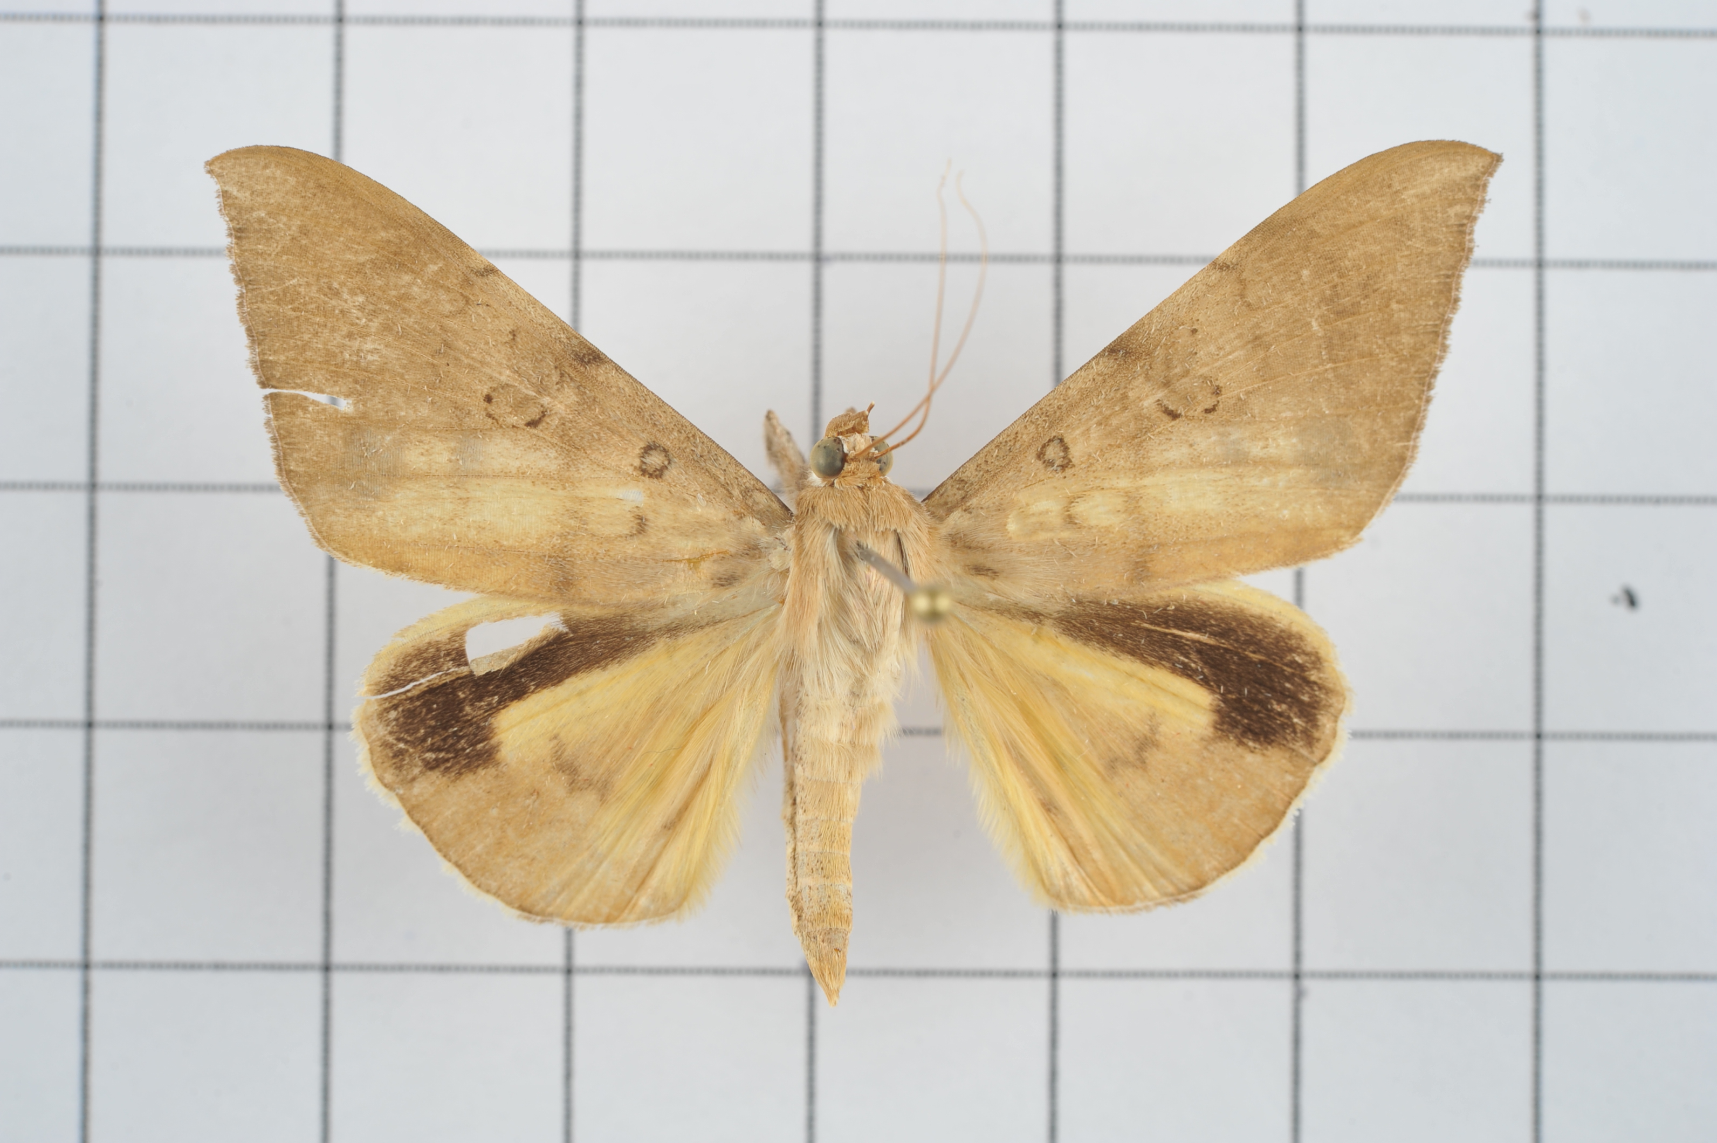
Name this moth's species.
Oxyodes scrobiculata
